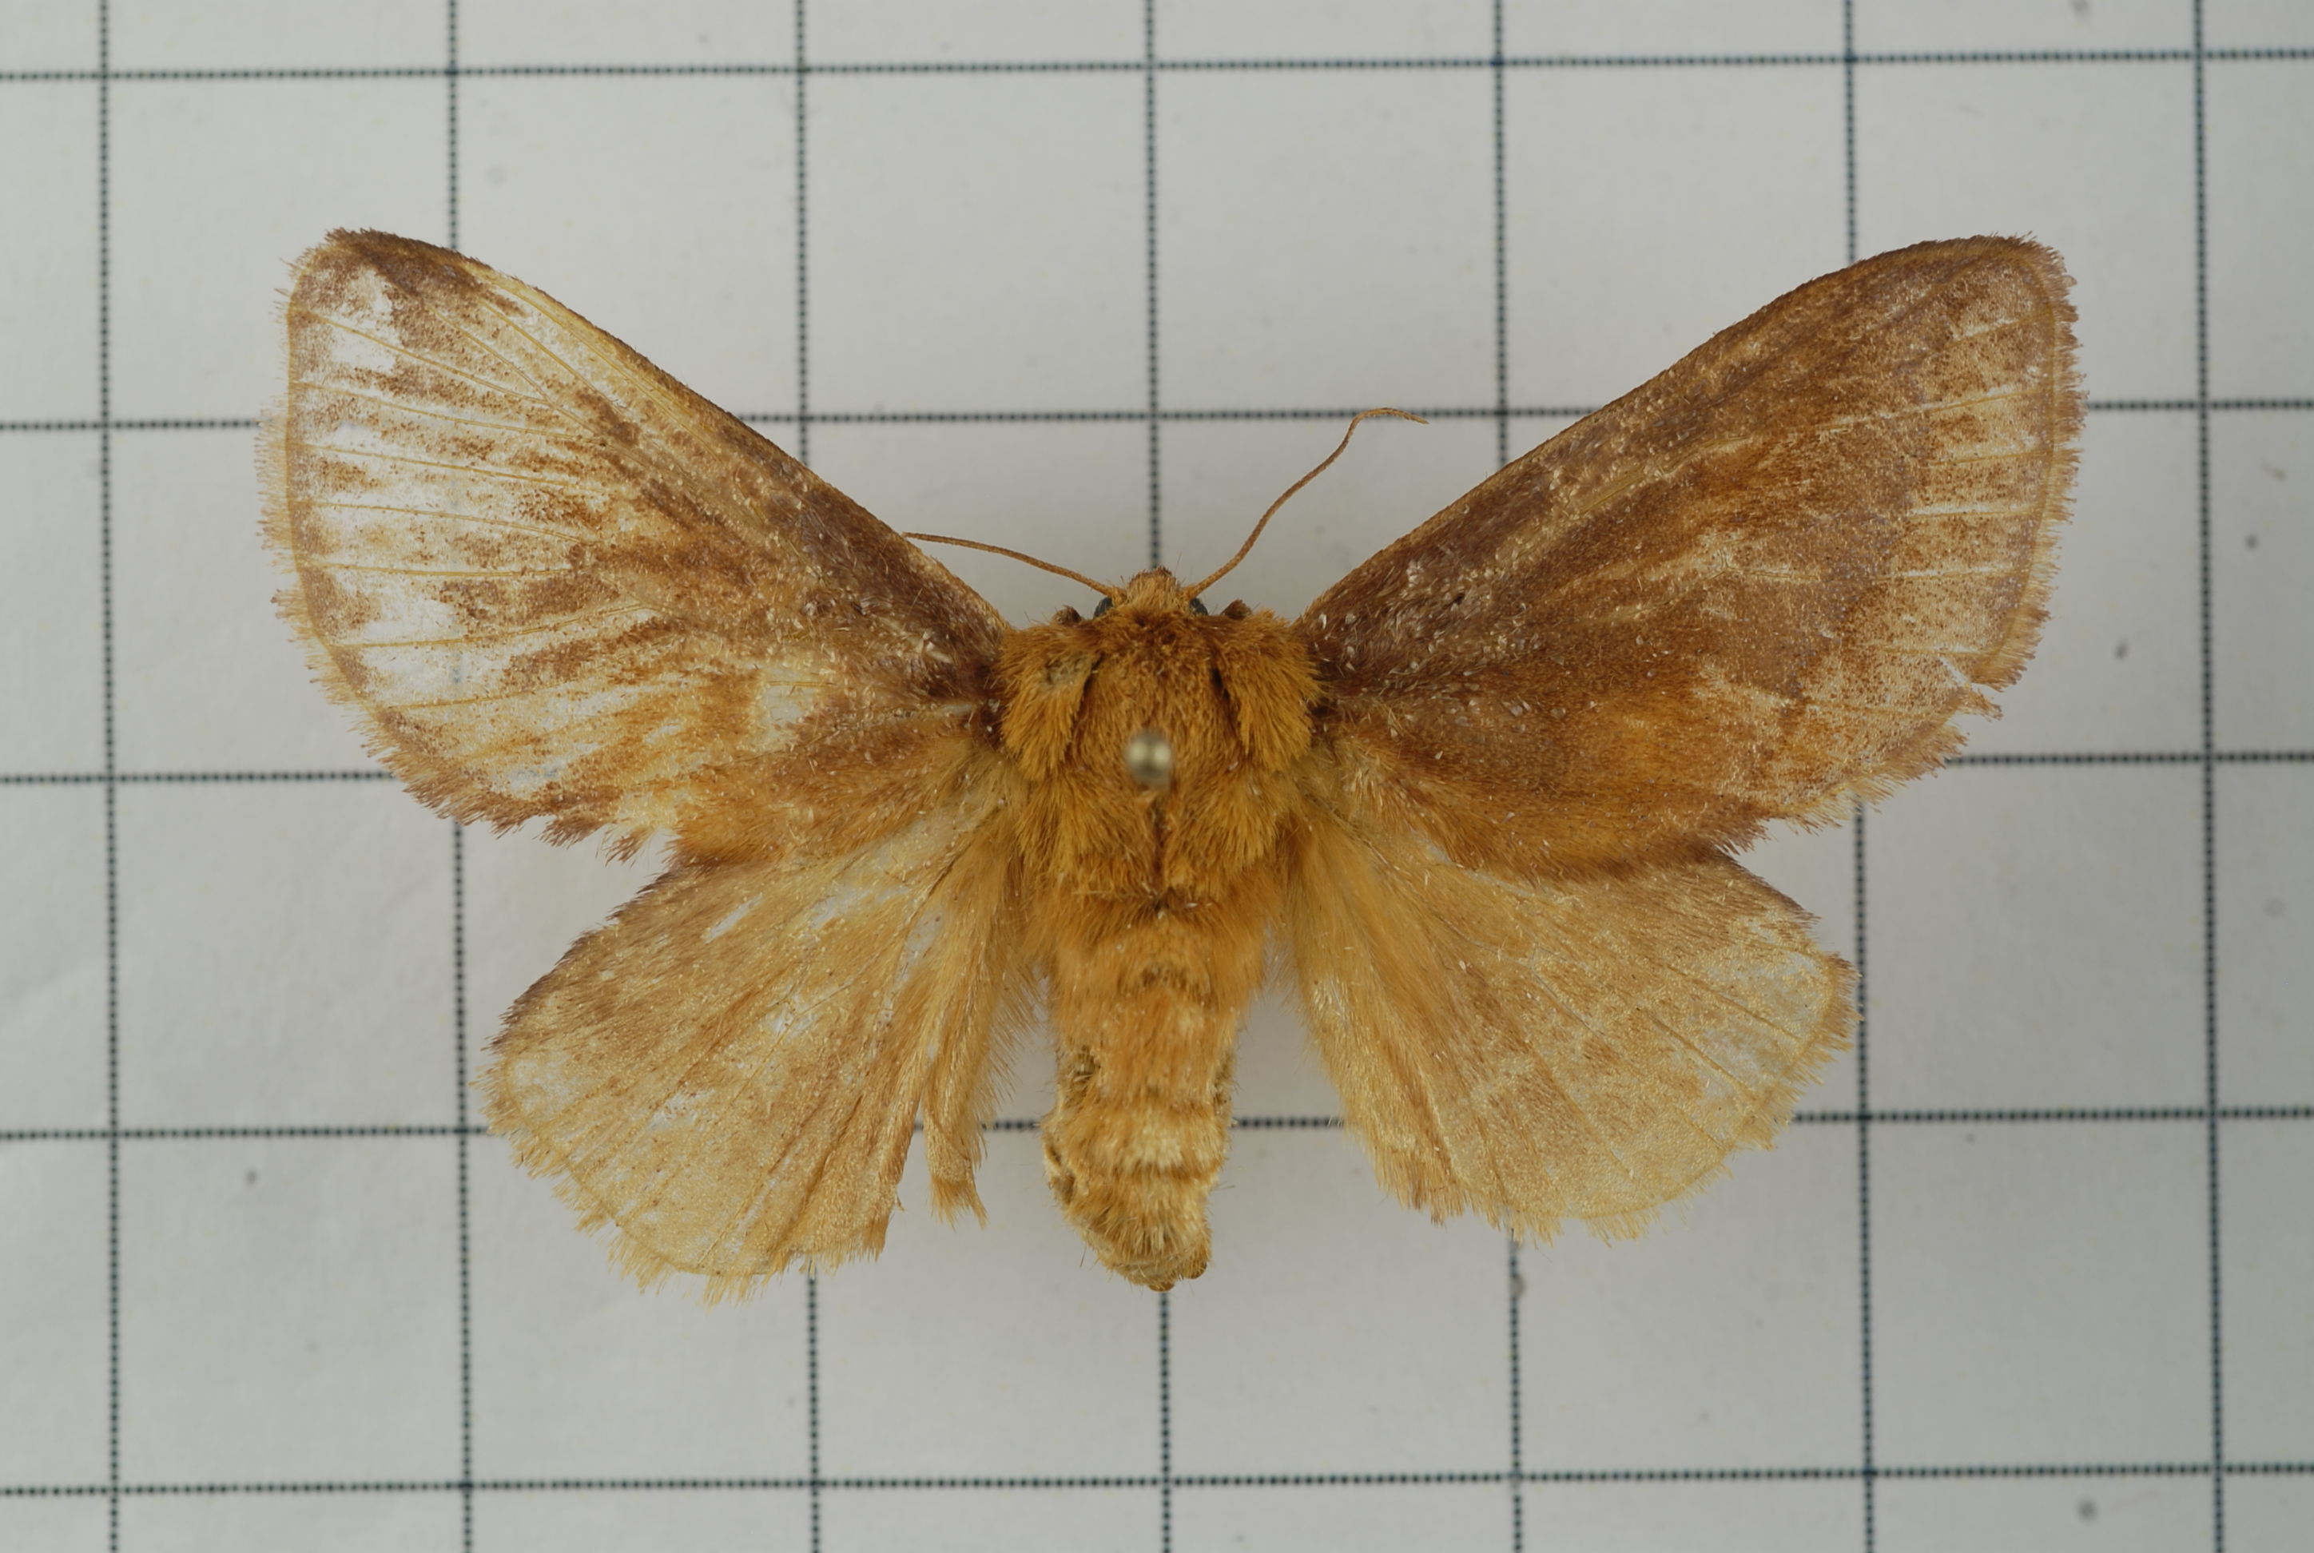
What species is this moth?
Narosoideus vulpina
